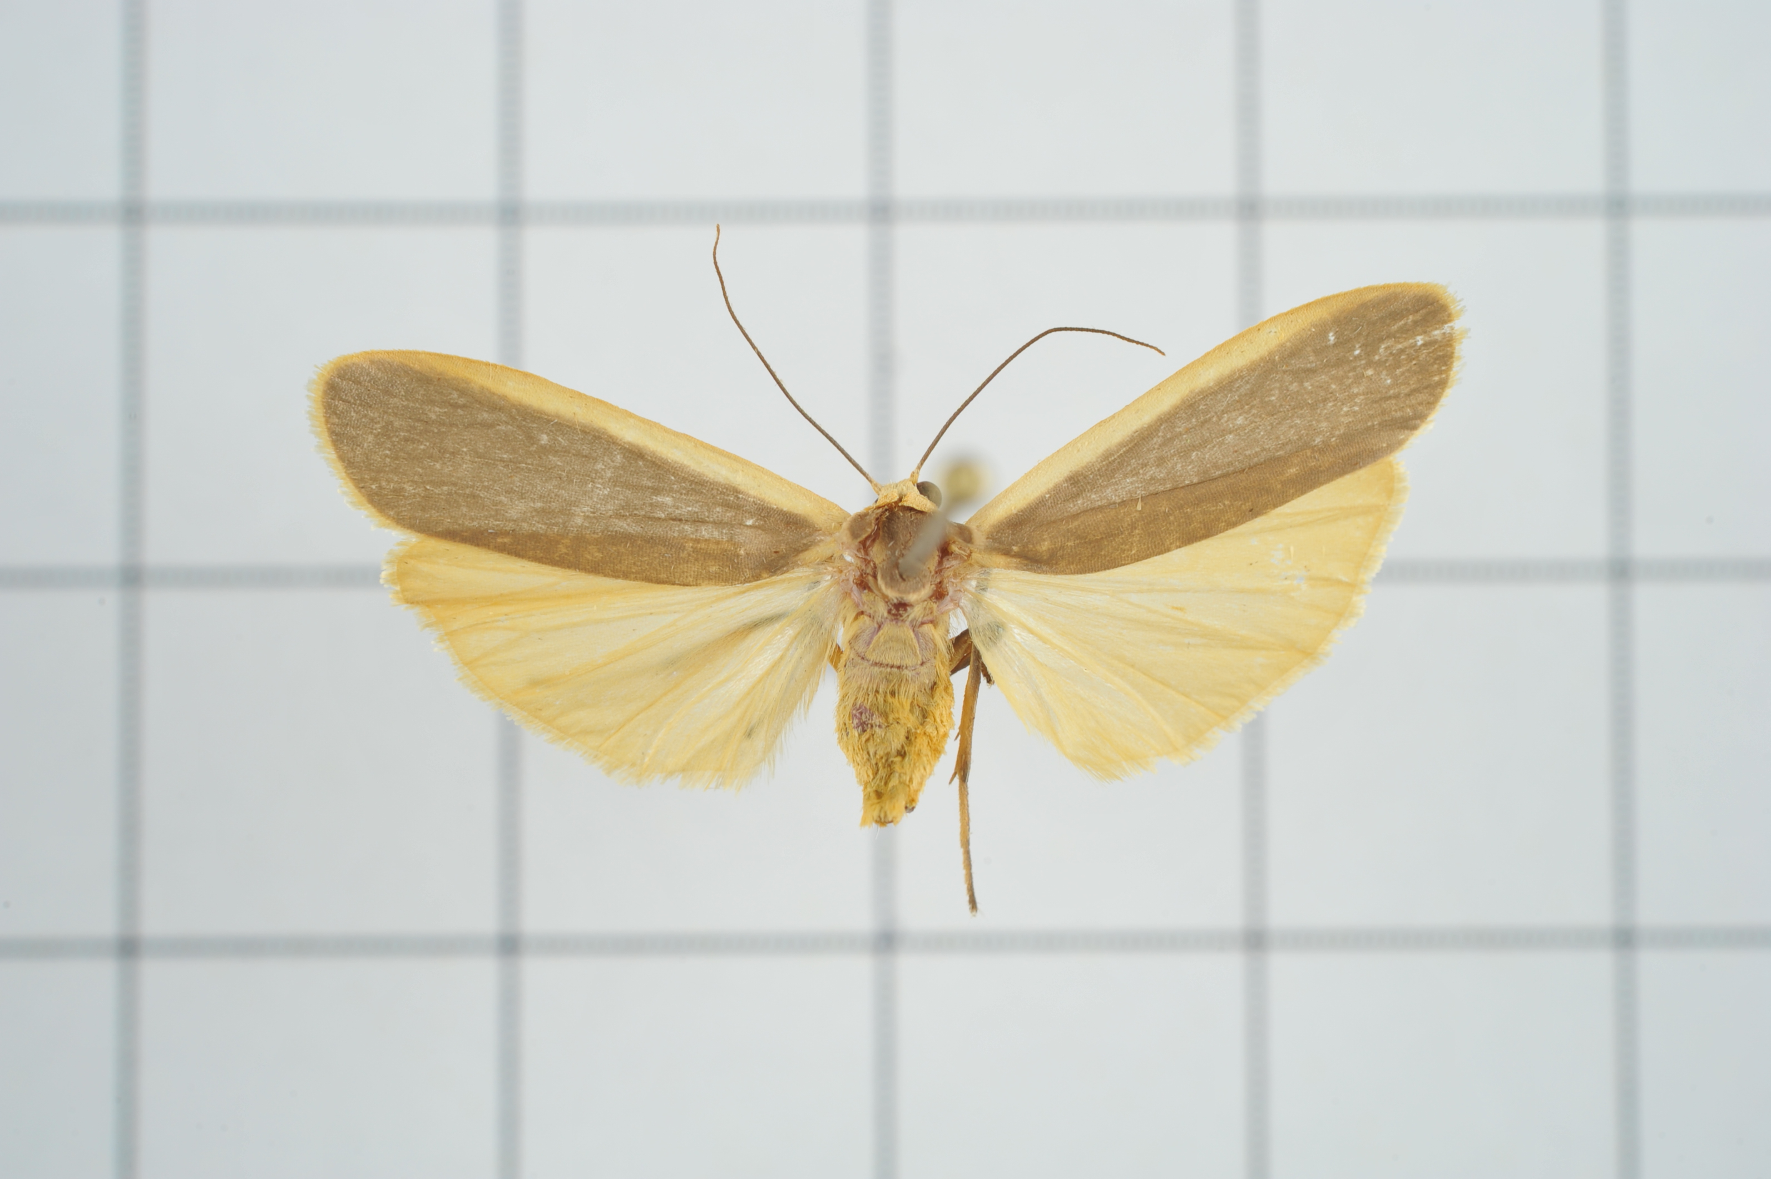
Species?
Brunia antica
